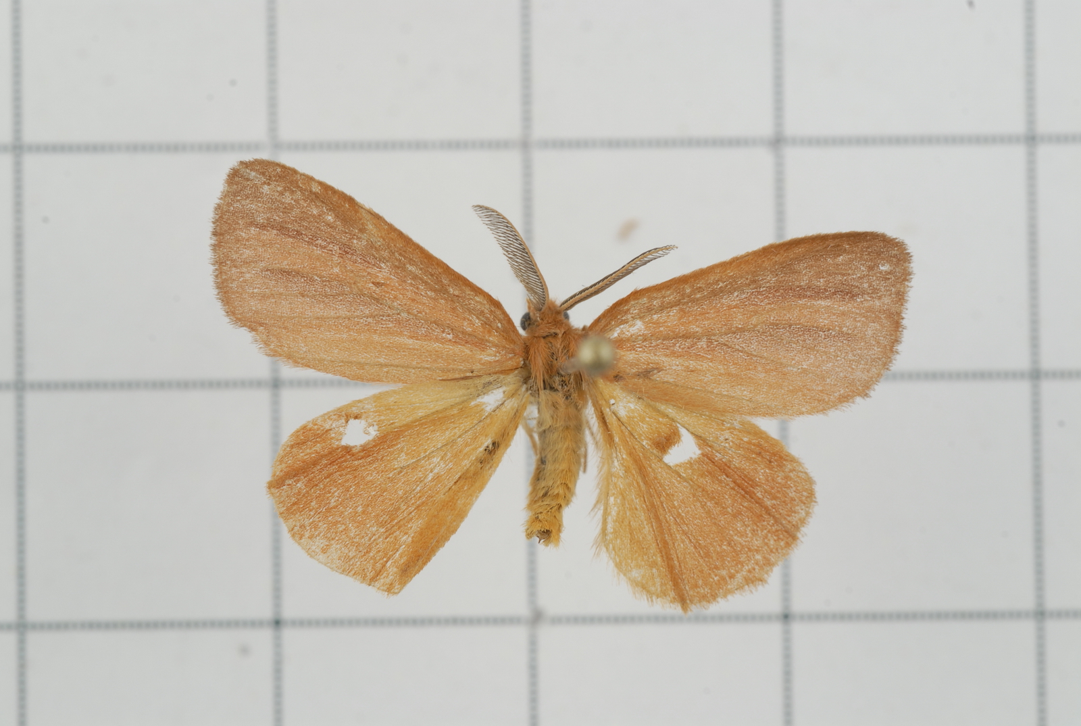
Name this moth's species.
Pantana substrigosa
